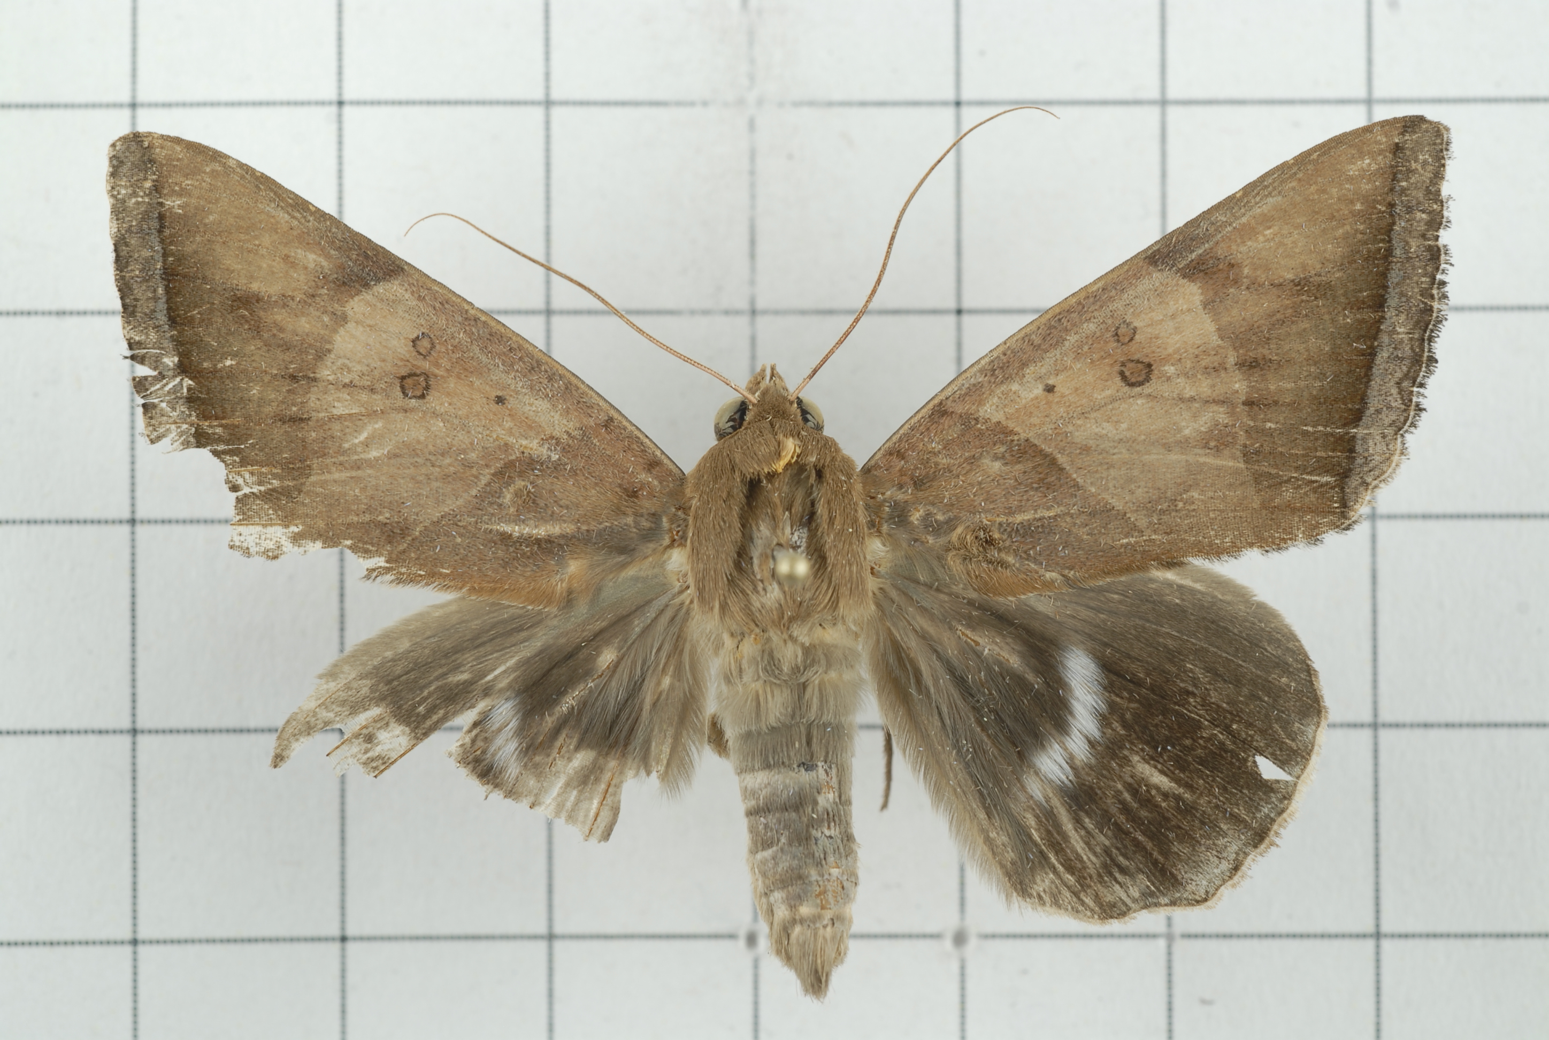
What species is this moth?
Artena dotata
